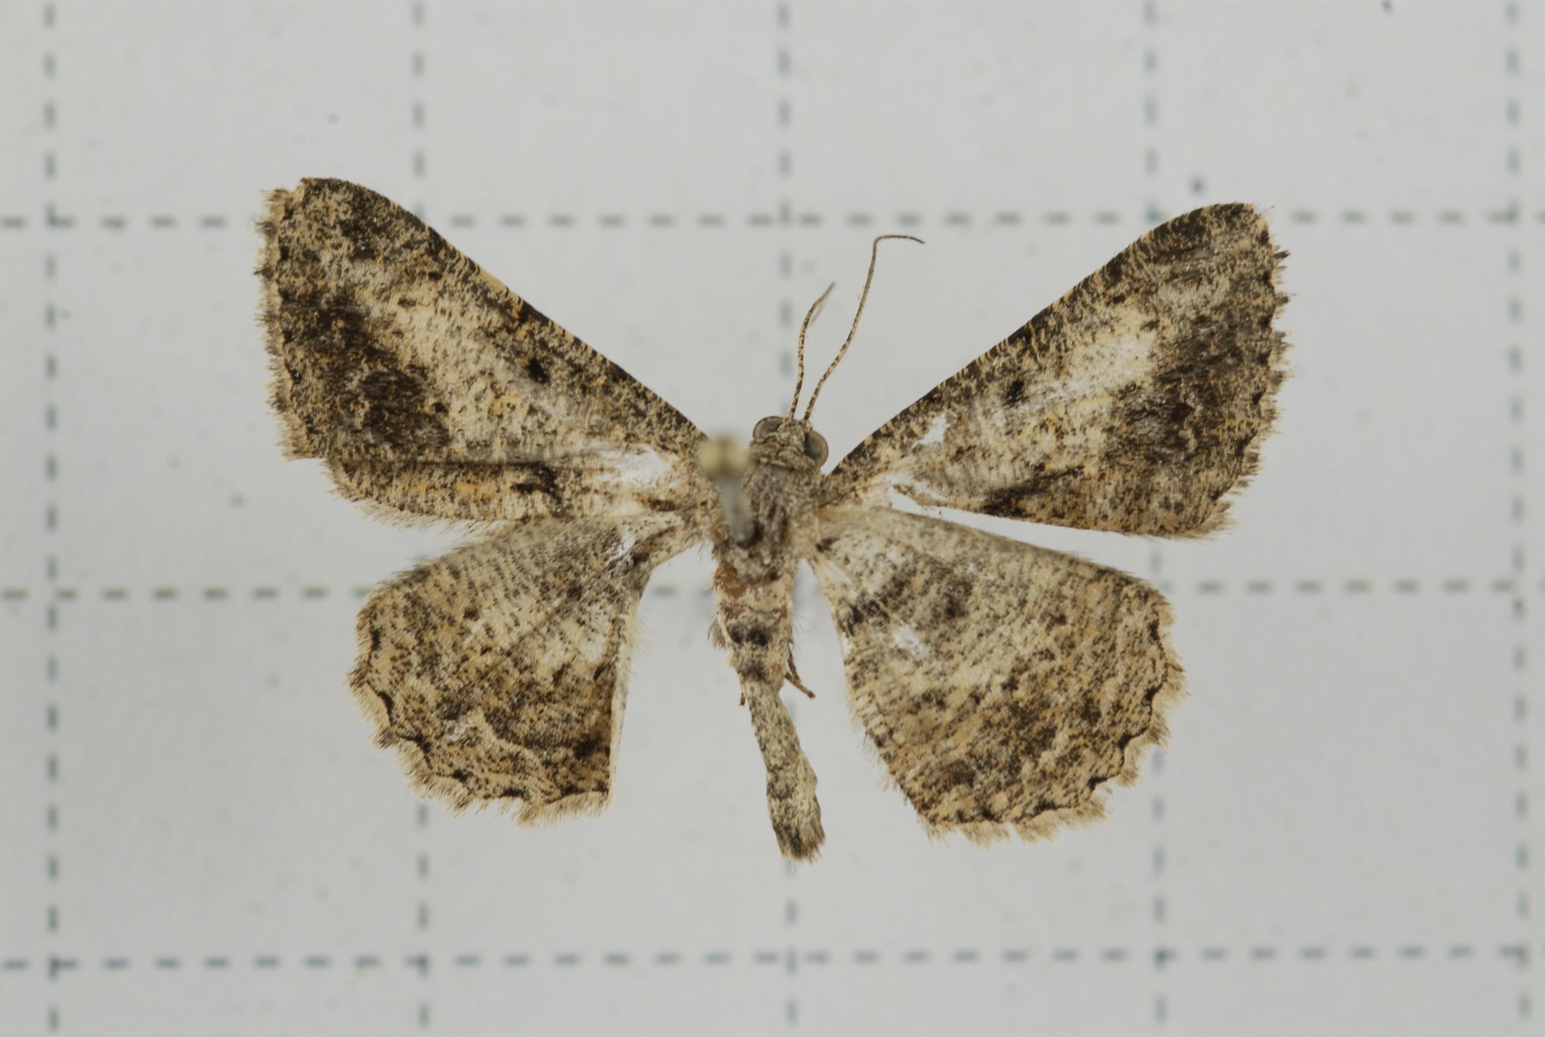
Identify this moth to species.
Psilalcis breta rantaizana
